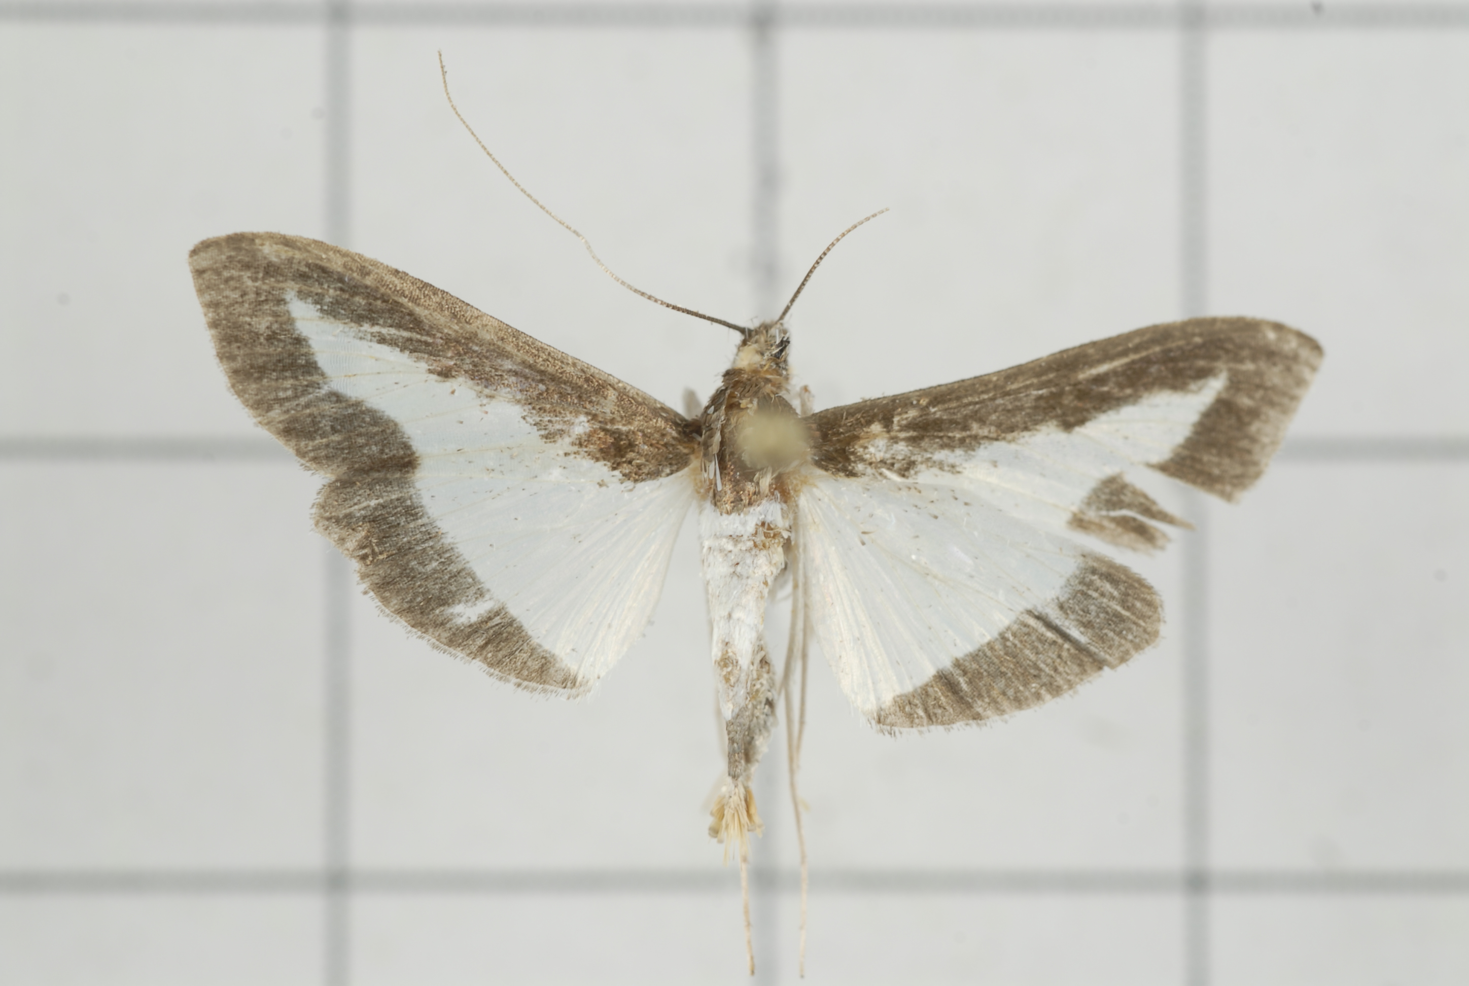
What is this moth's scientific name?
Diaphania indica
